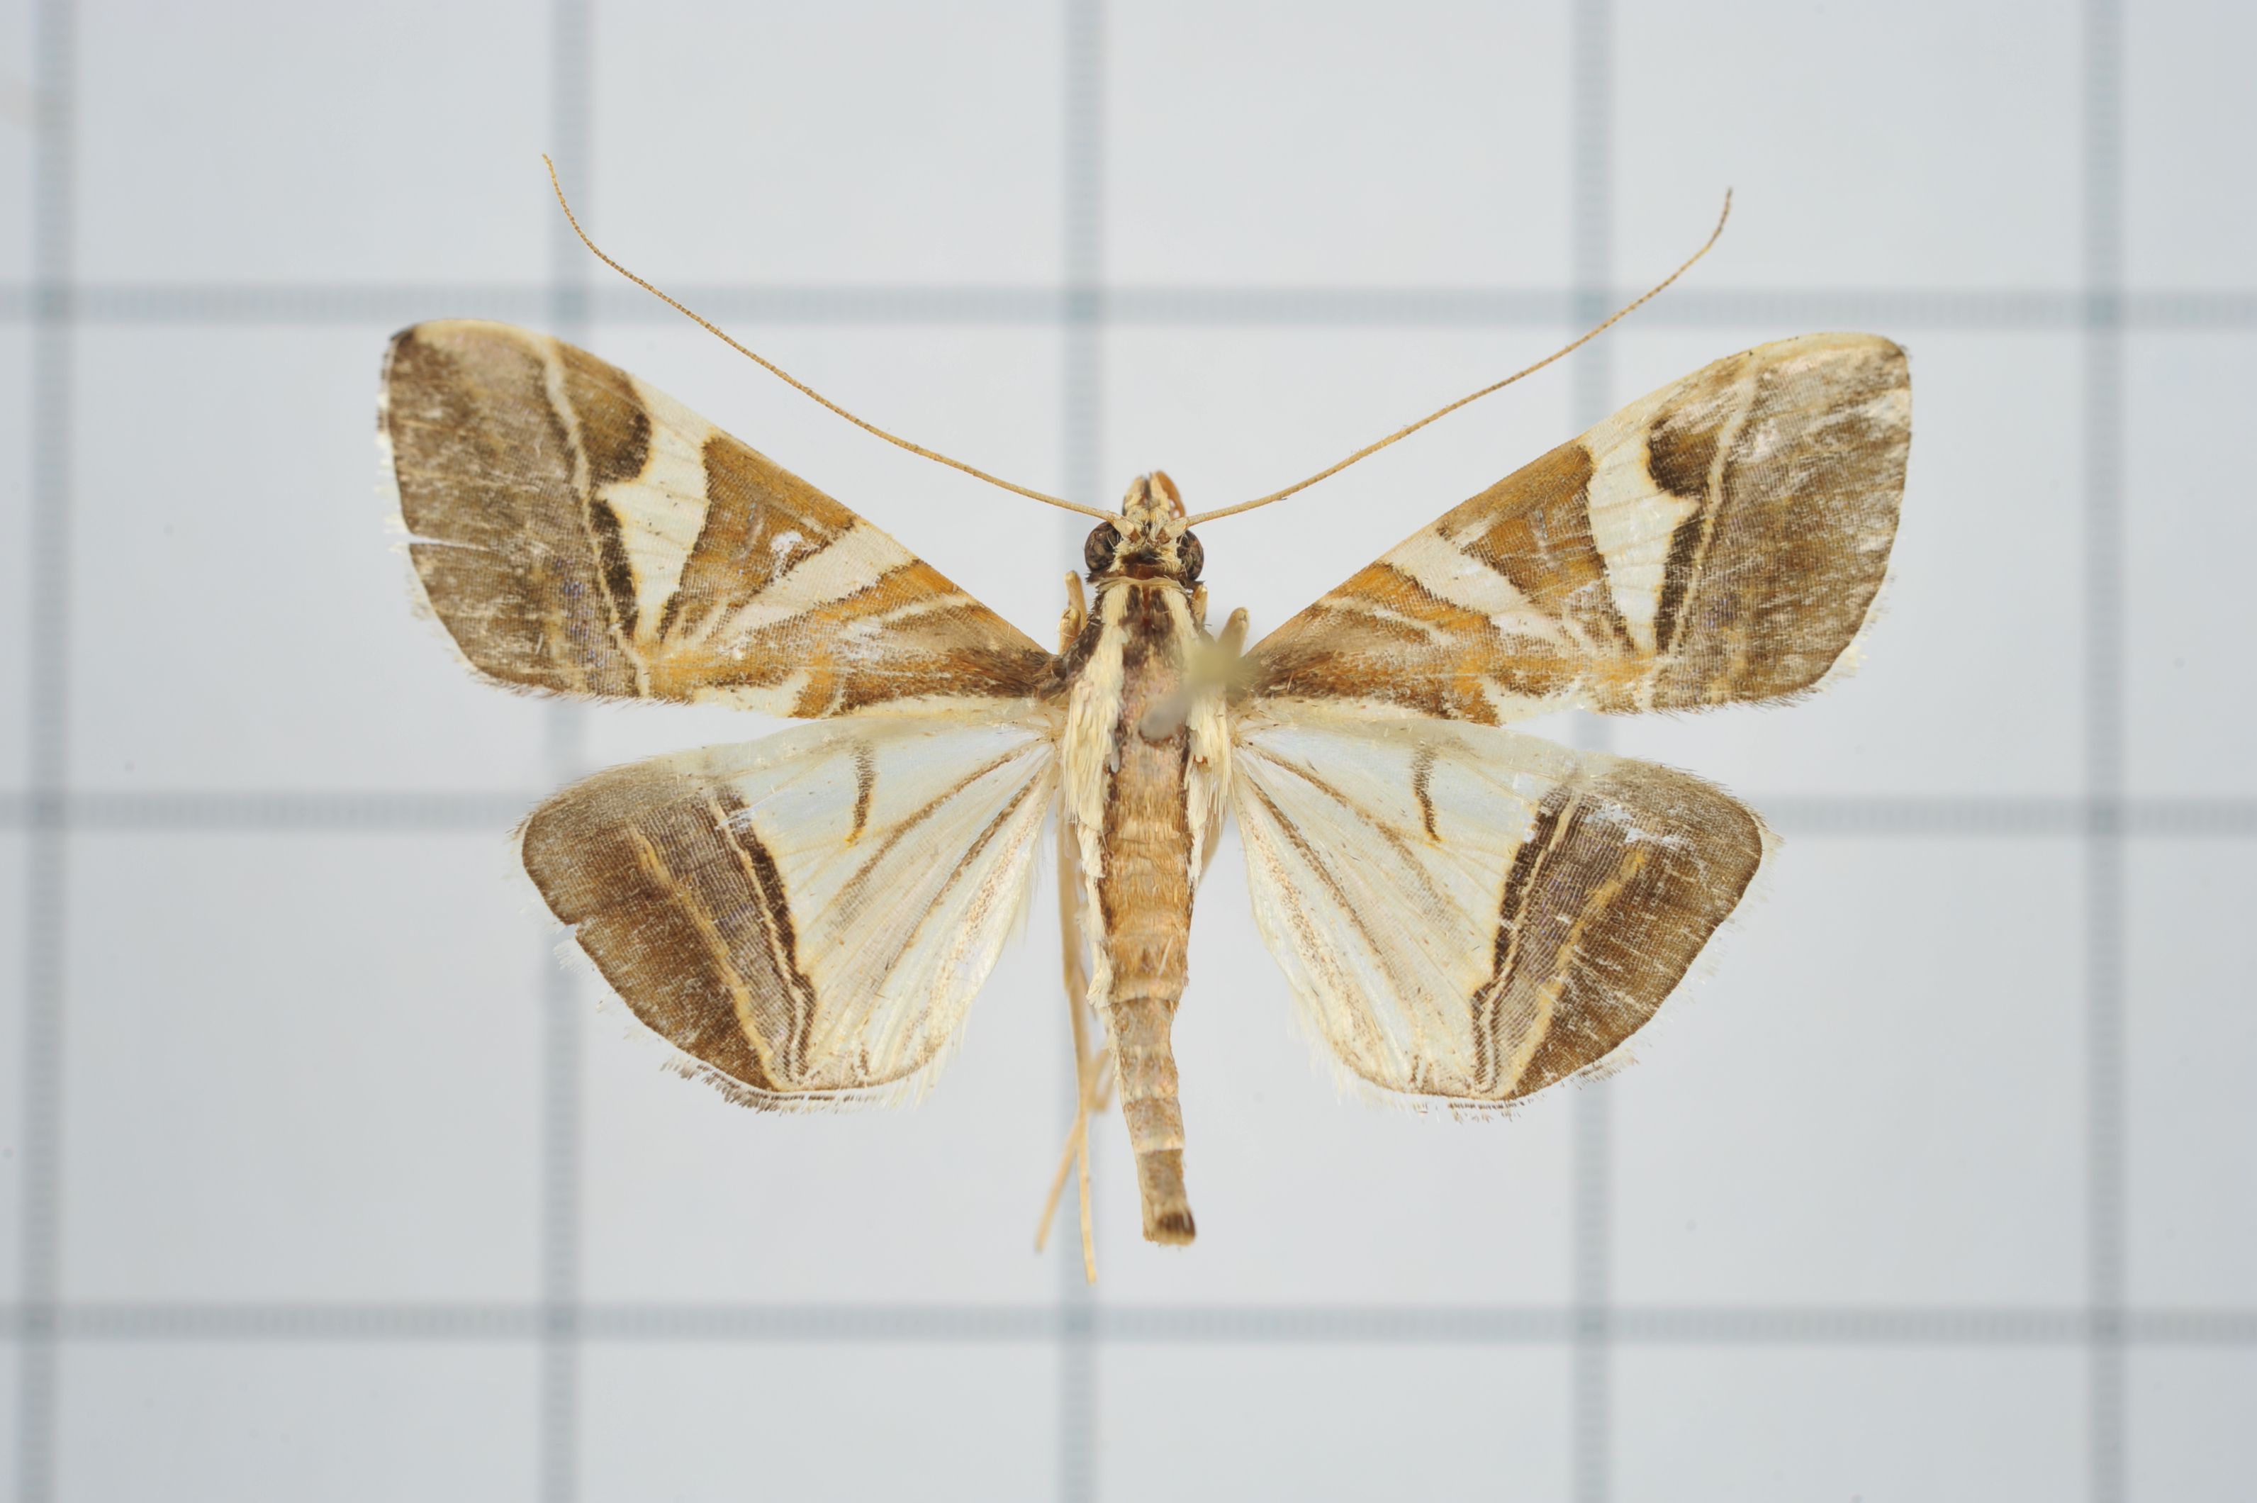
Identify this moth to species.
Agrioglypta itysalis
